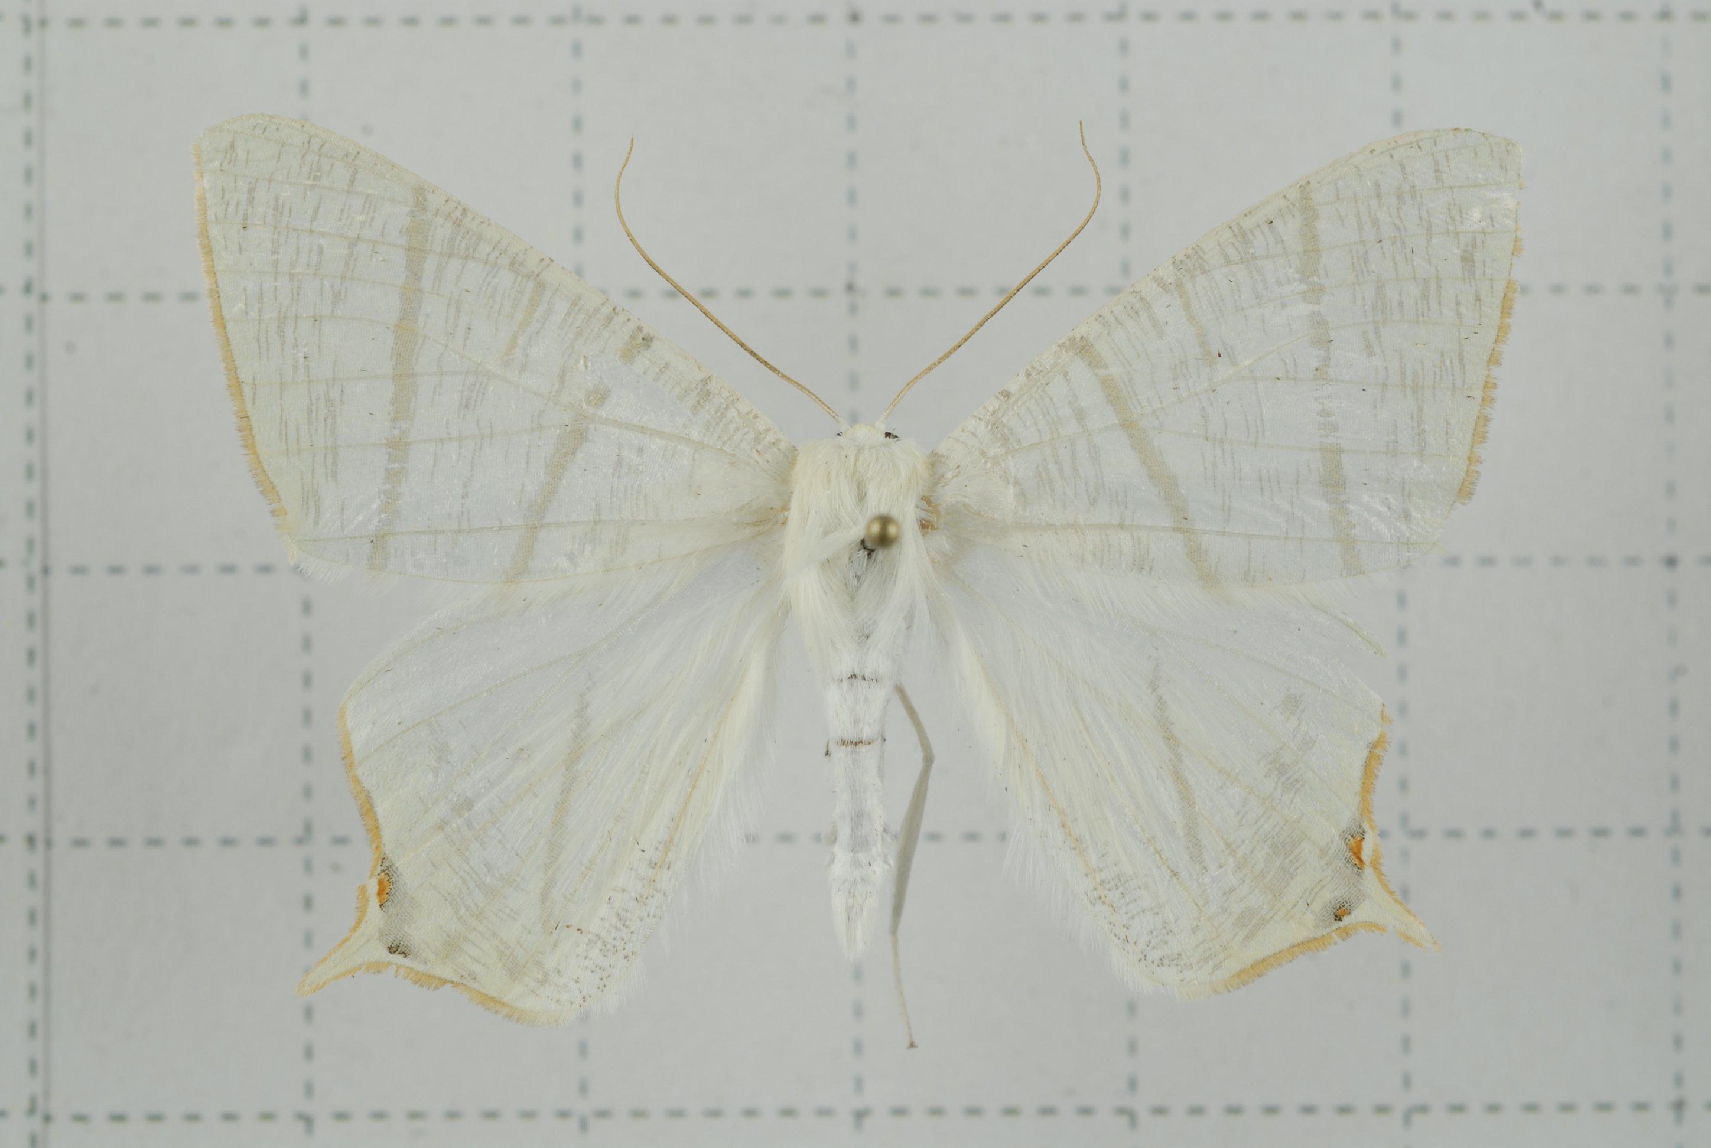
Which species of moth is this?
Ourapteryx pallidula
